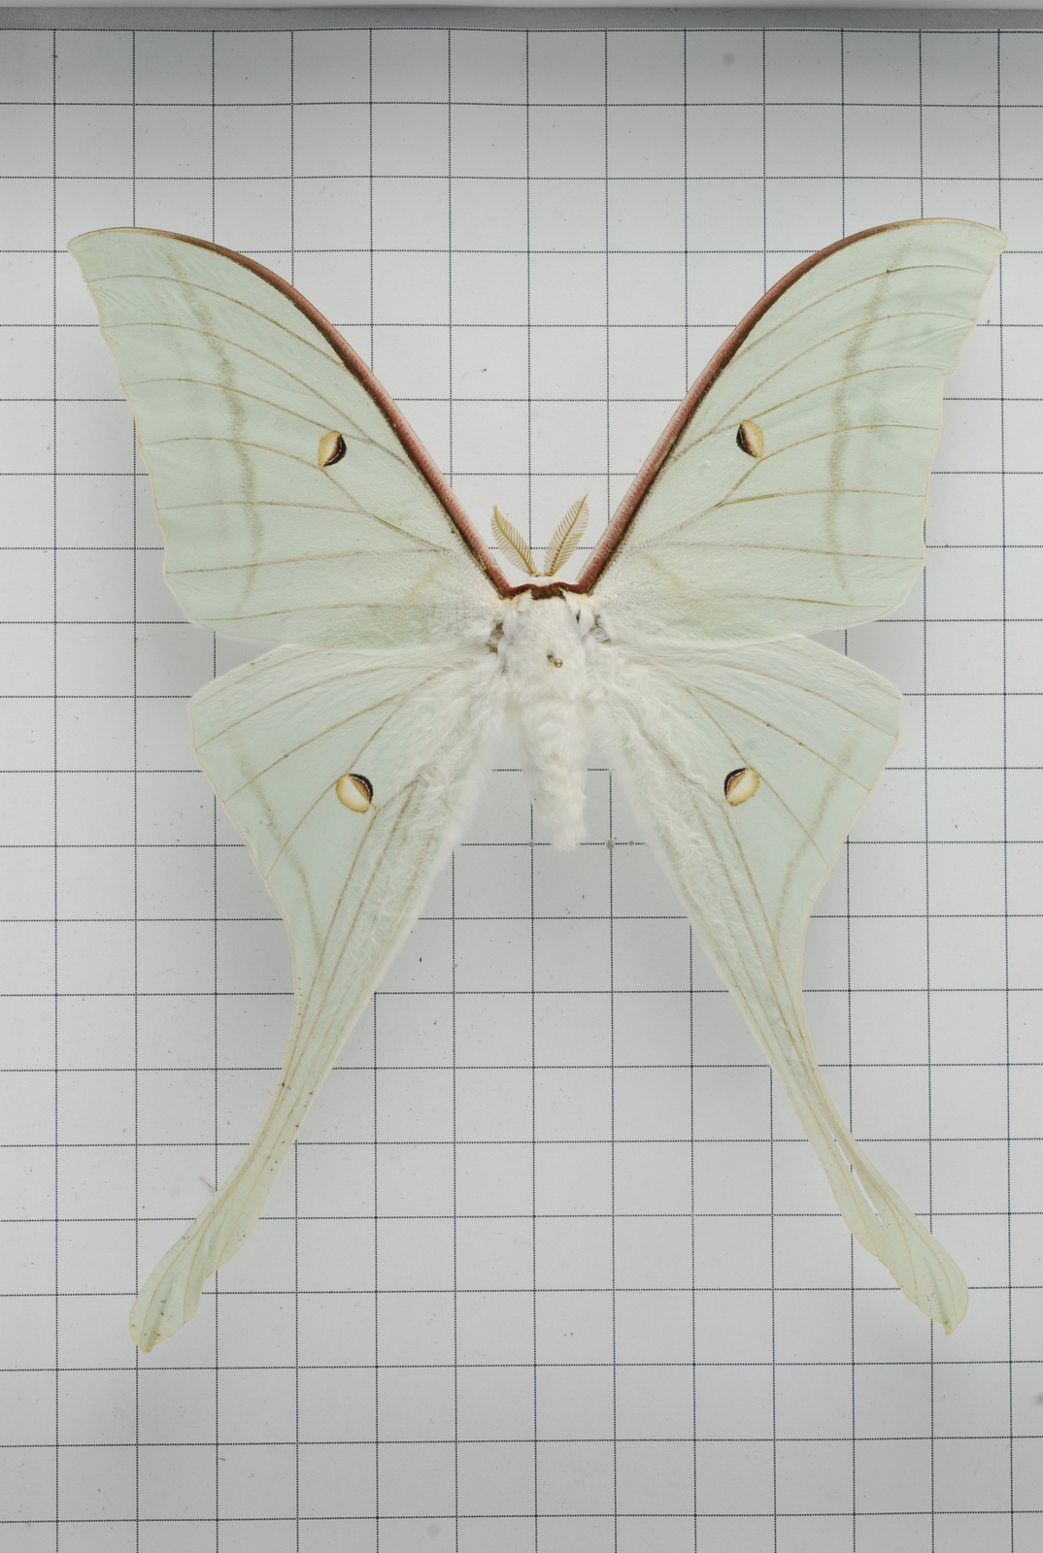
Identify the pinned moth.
Actias ningpoana ningtaiwana
